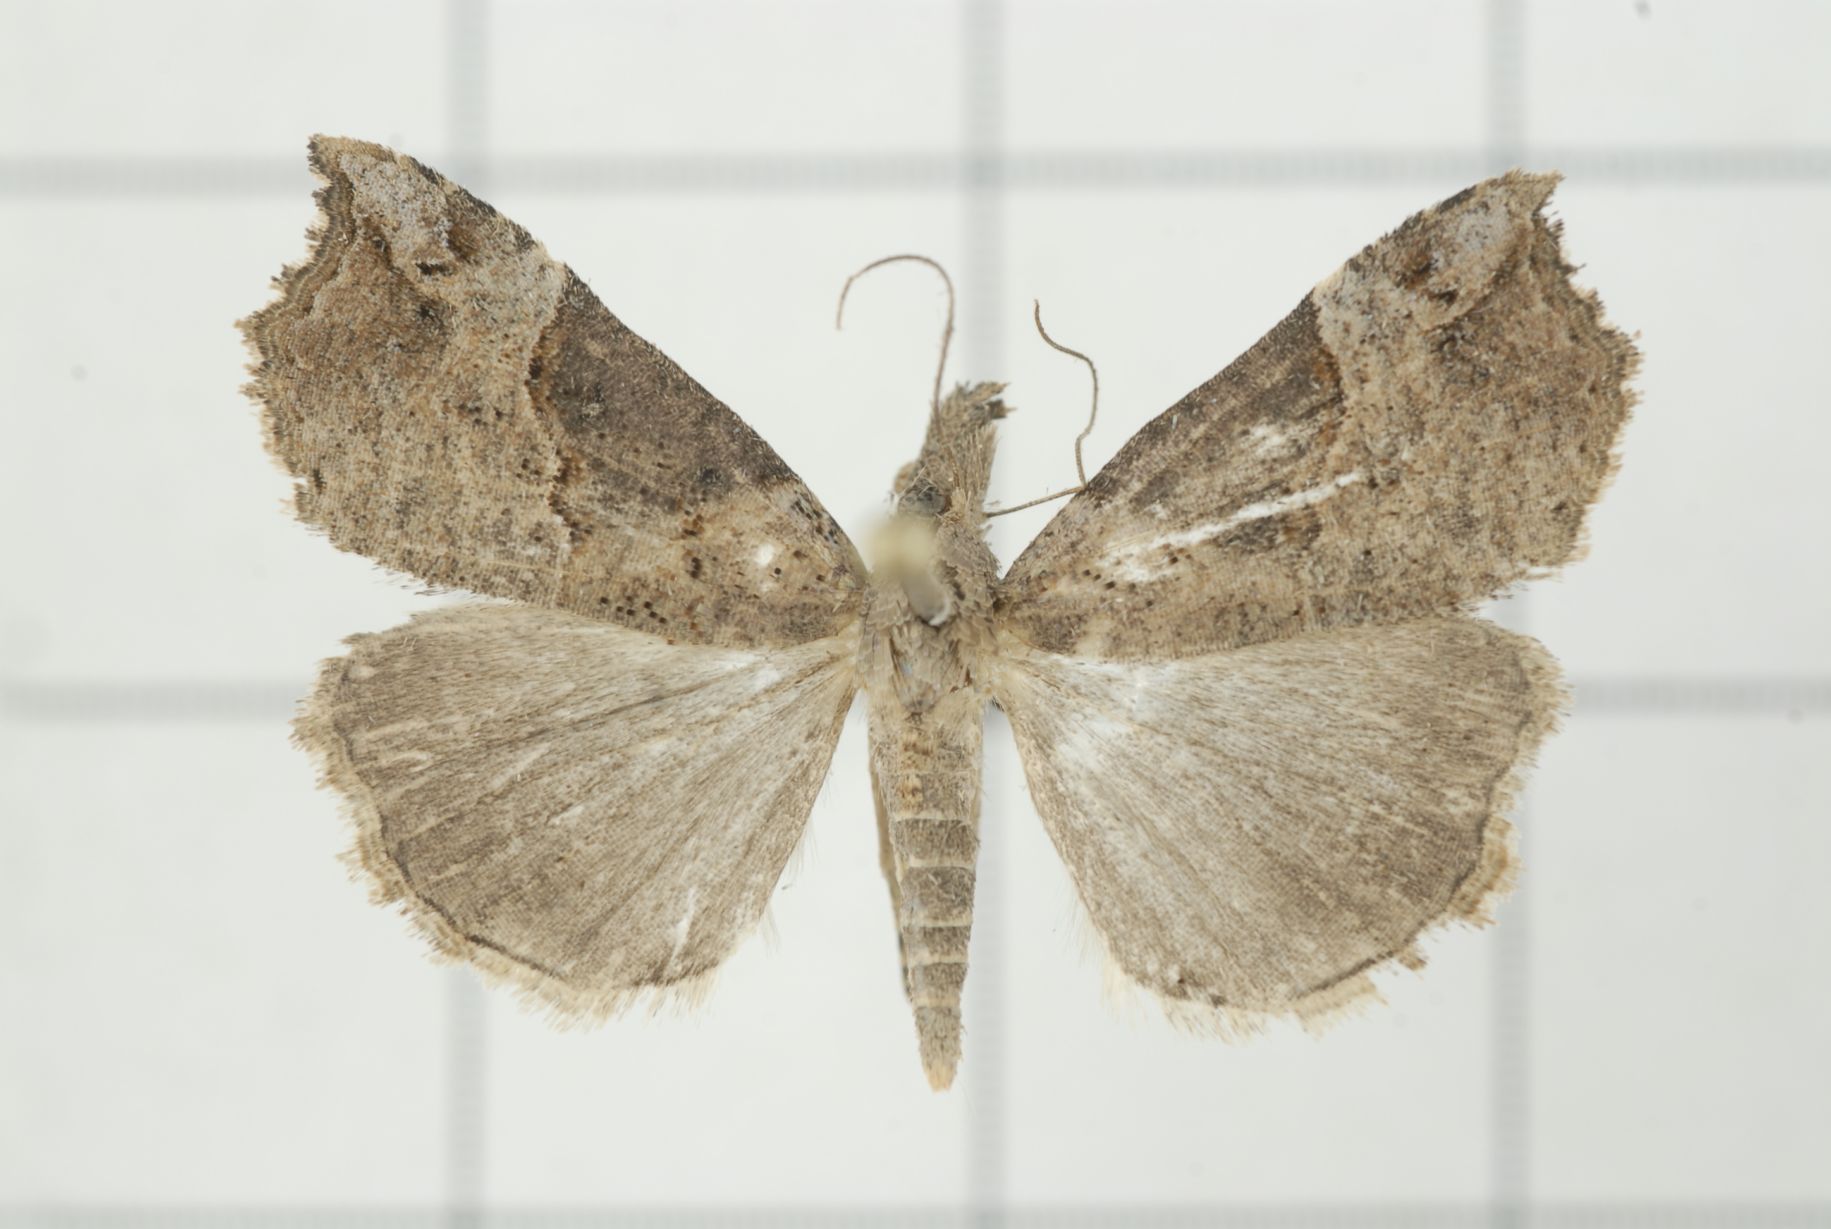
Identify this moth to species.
Hypena triangularis
